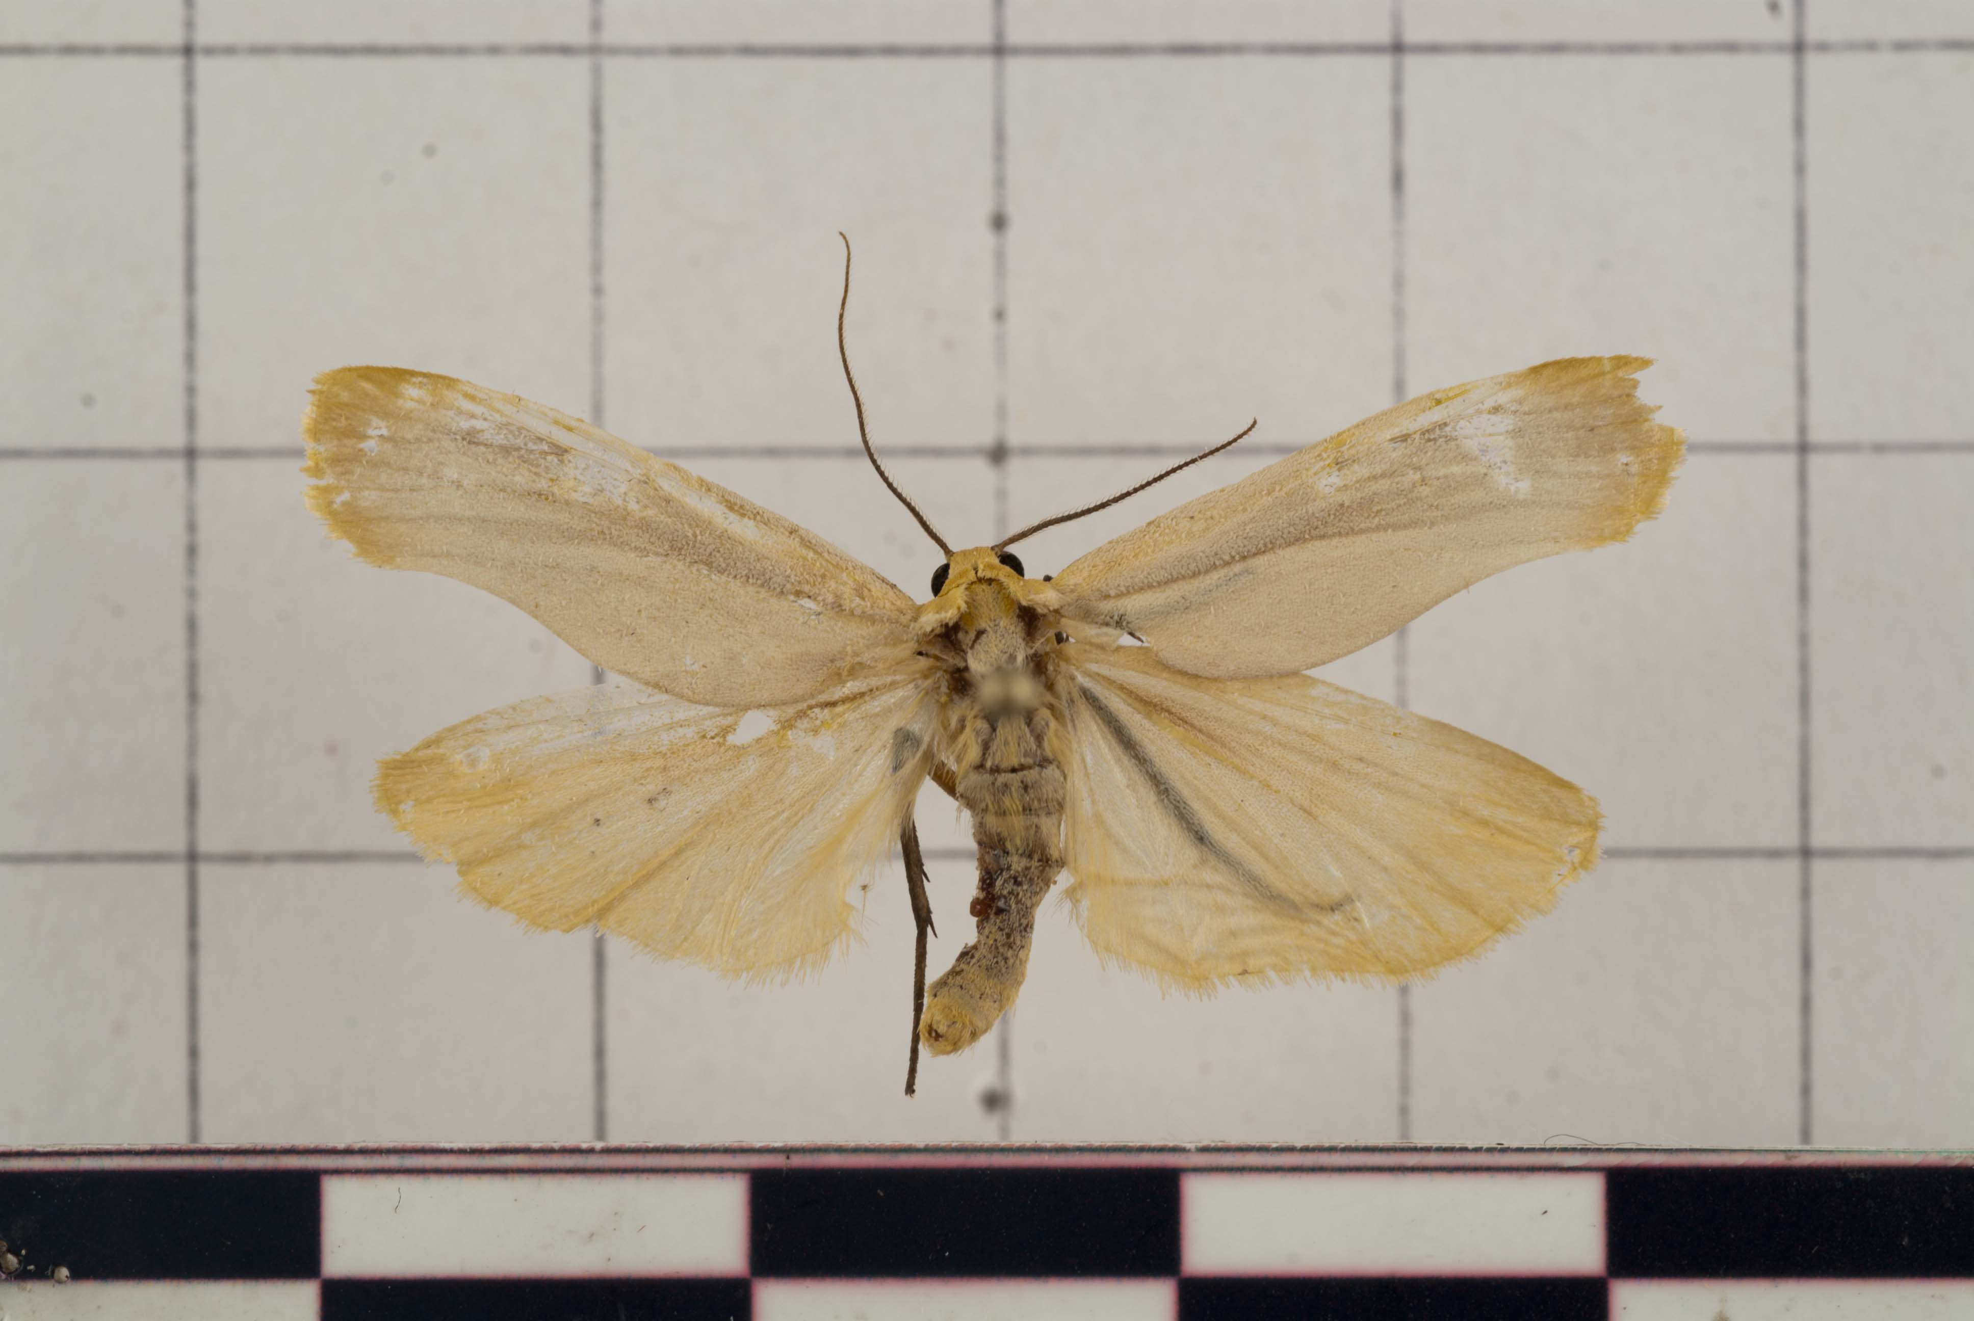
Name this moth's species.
Katha emberifera
